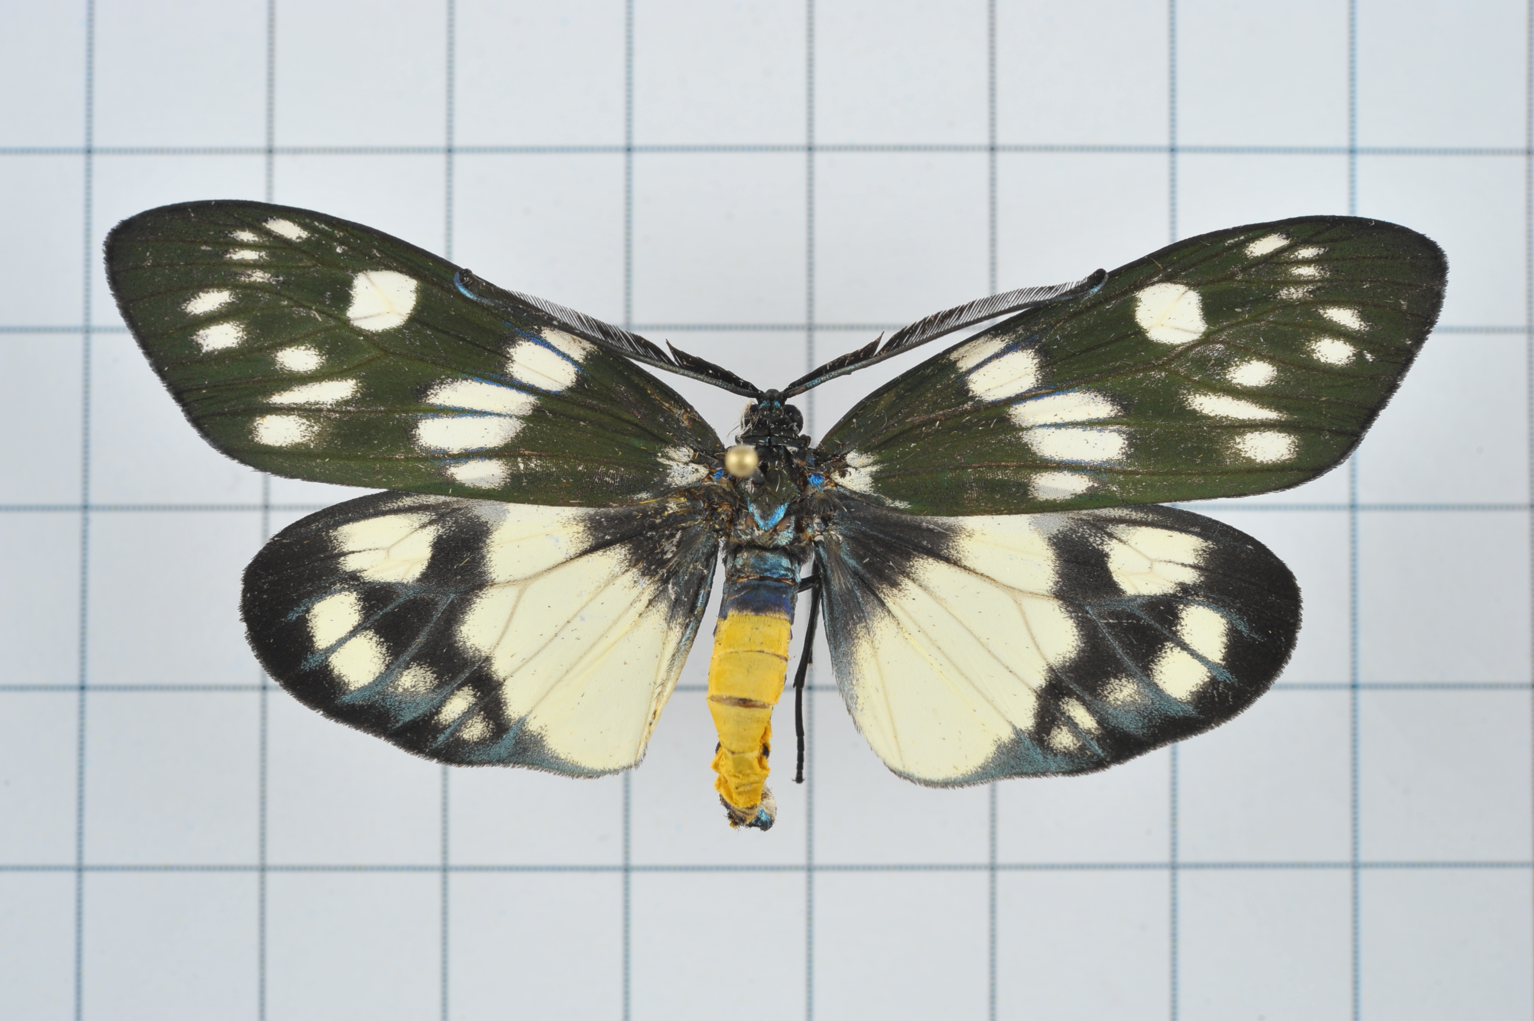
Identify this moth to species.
Eterusia aedea formosana
